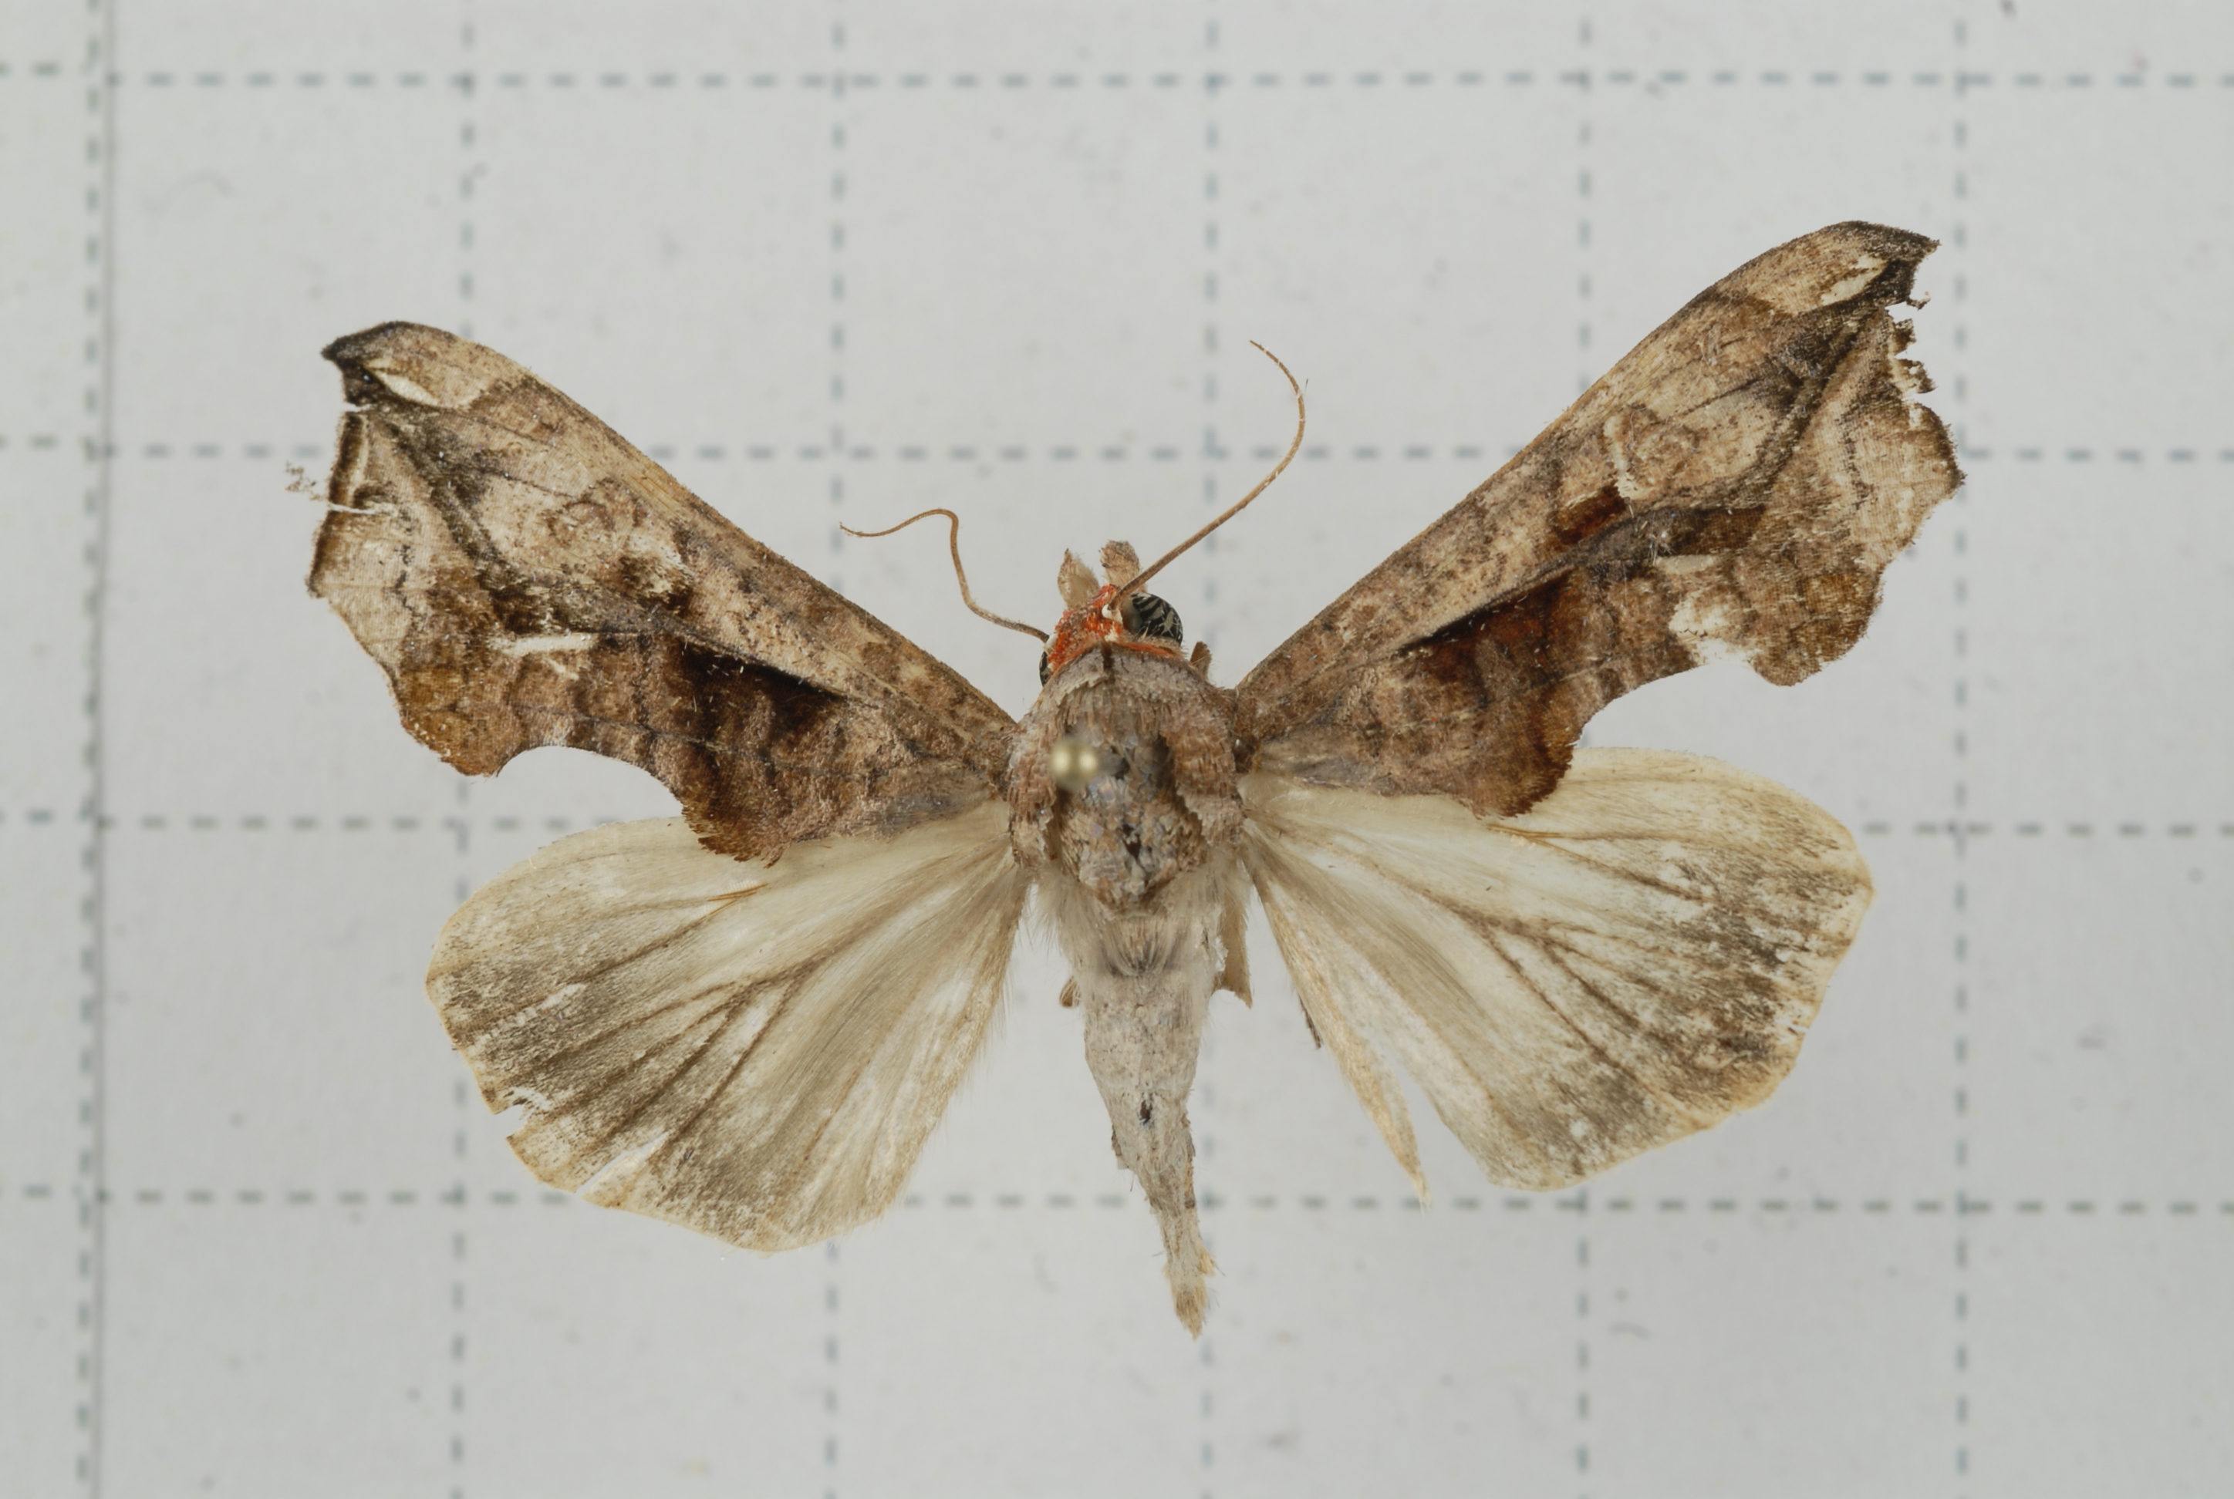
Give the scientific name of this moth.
Oraesia argyrosticta
